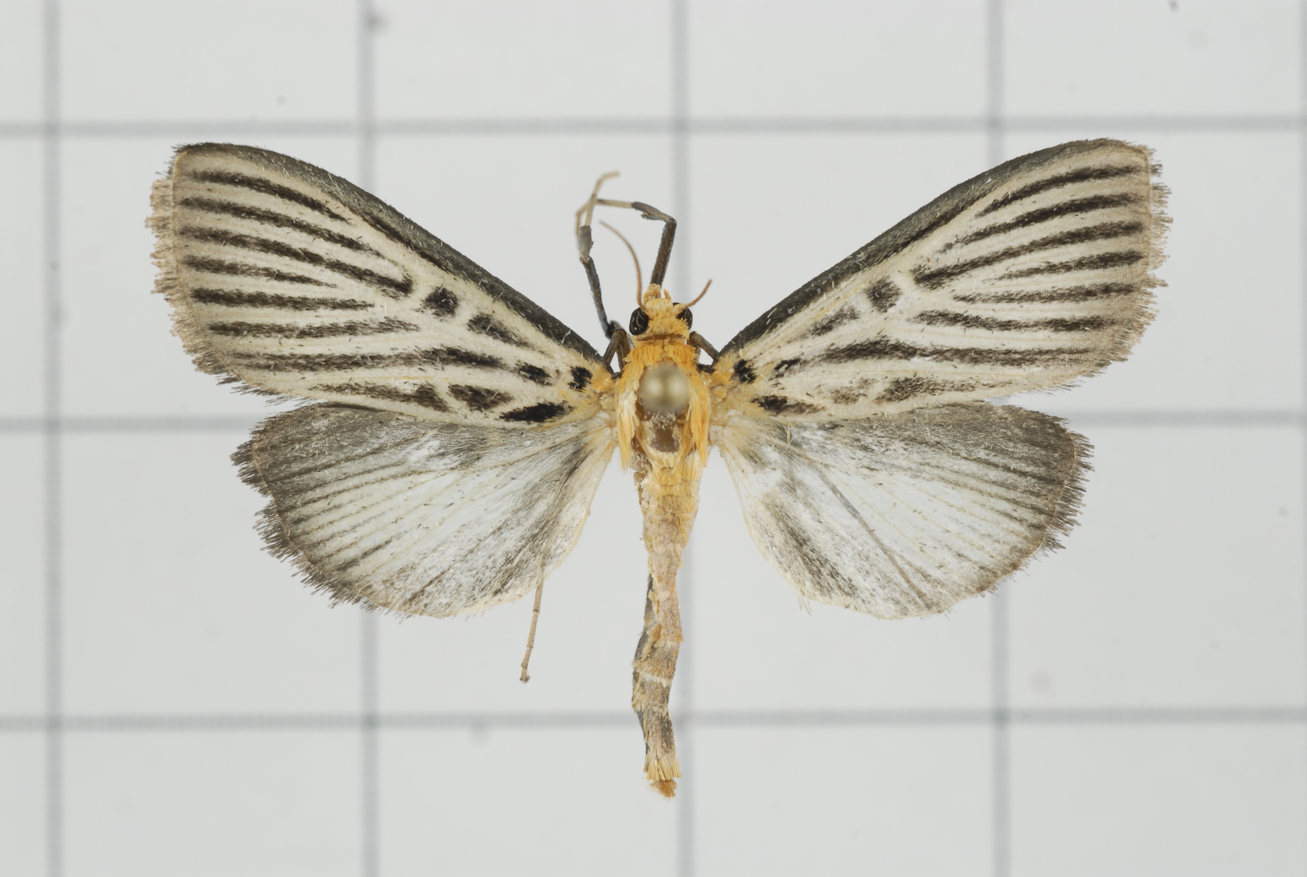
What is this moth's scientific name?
Tyspanodes hypsalis
